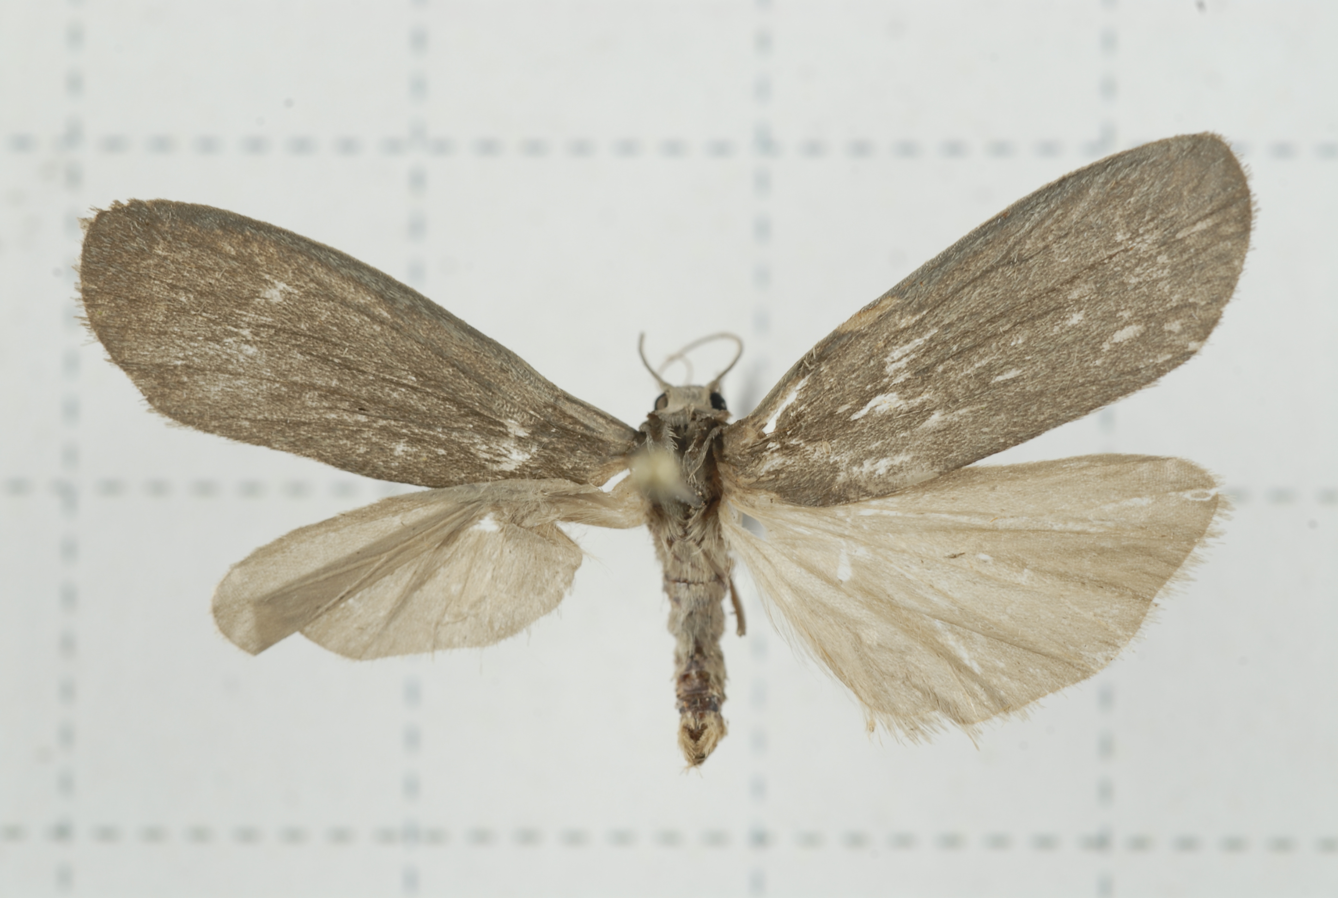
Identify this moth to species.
Eilema pulverea
